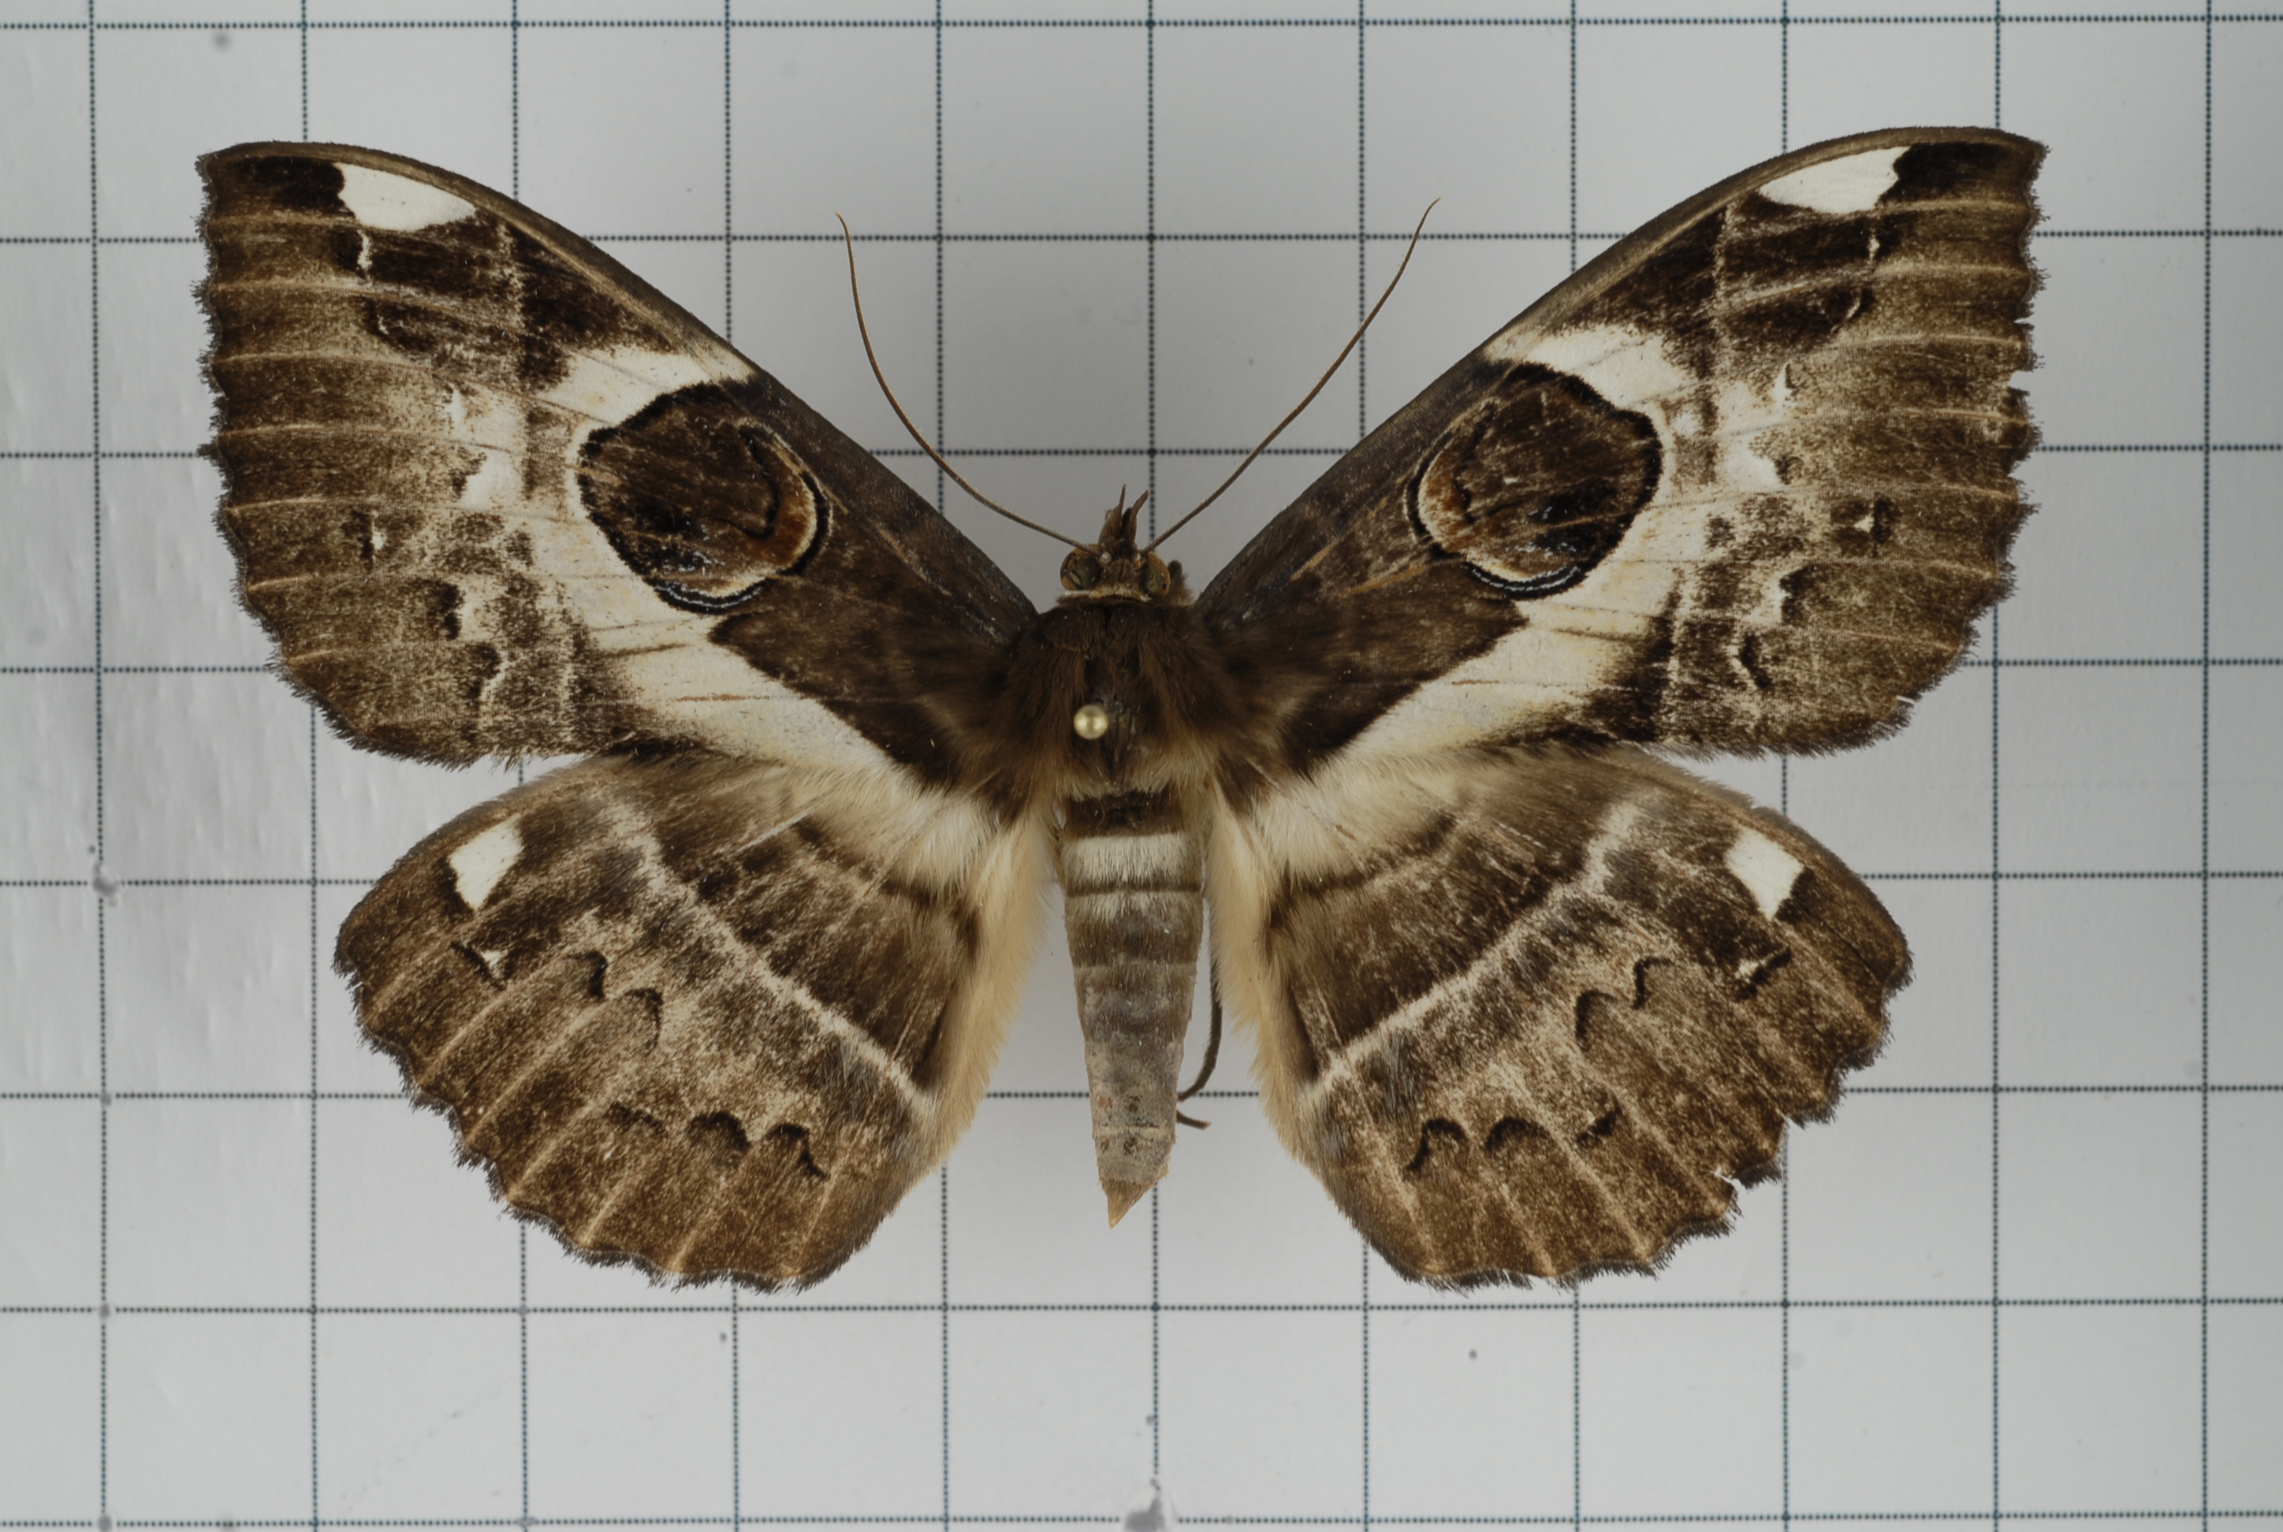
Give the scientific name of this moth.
Erebus ephesperis
